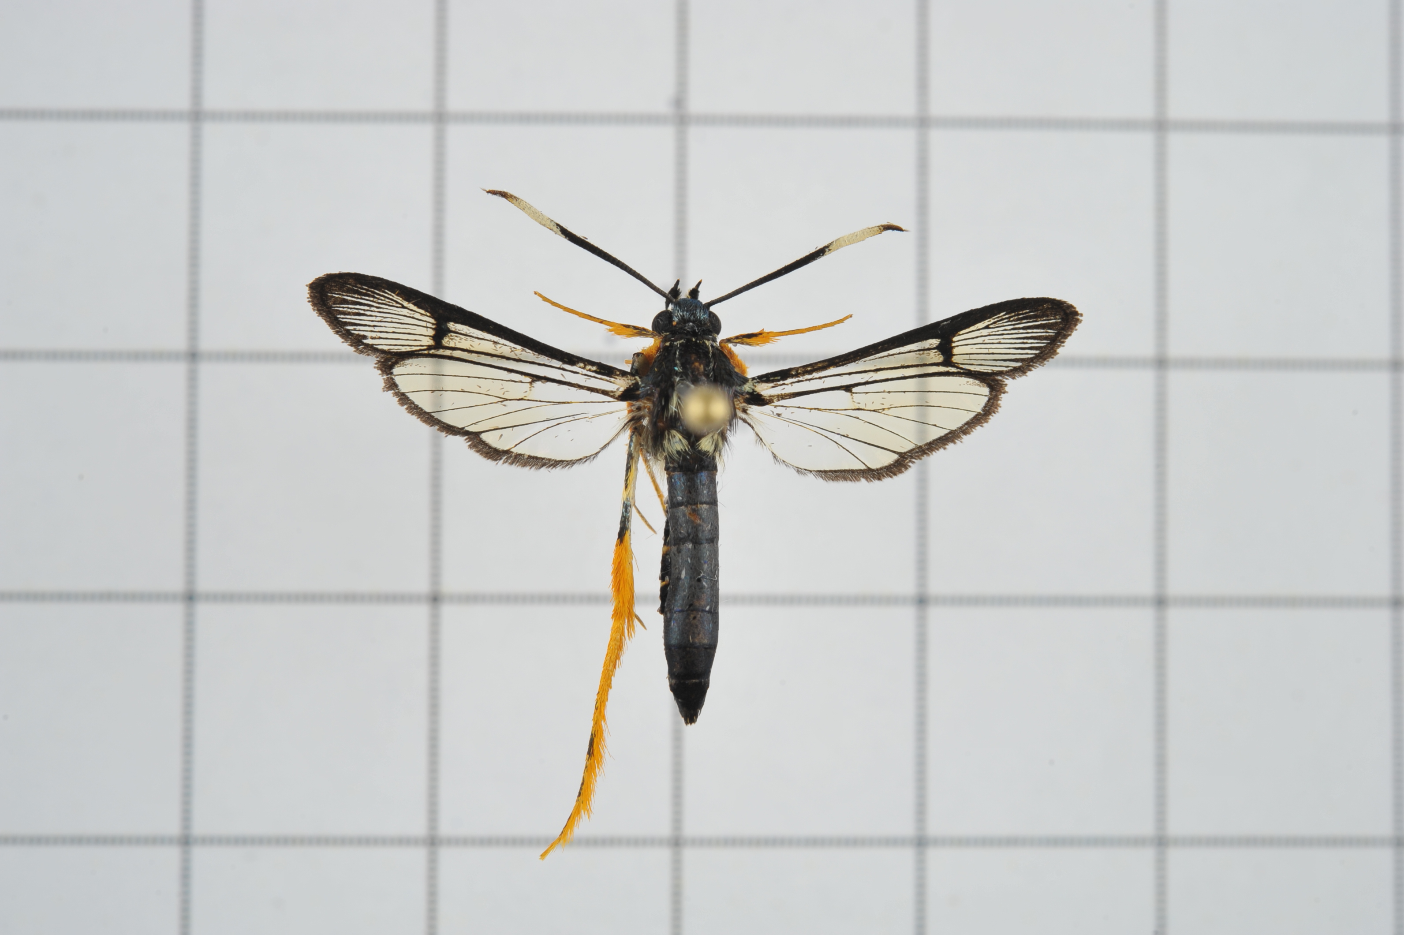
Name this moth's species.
Teinotarsina longitarsa
